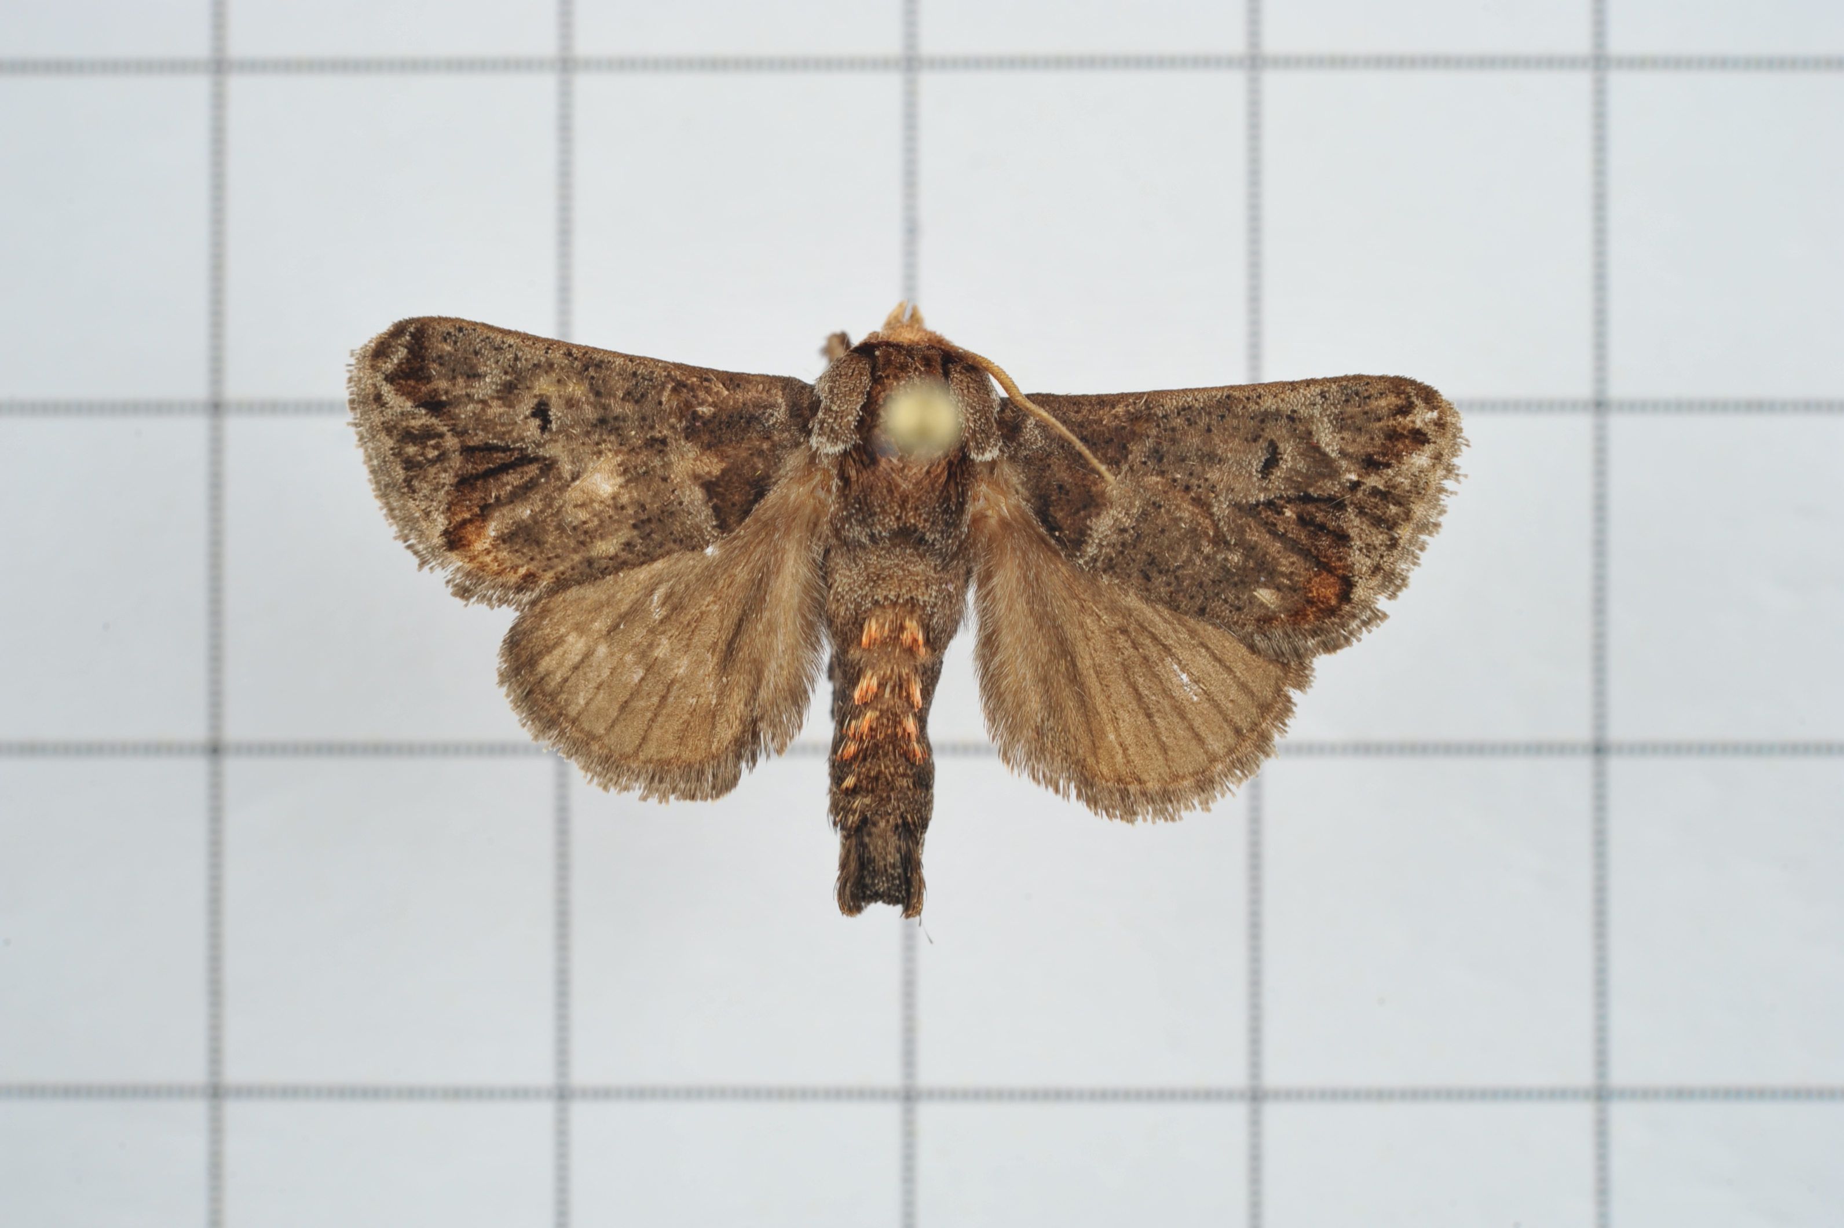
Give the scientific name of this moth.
Phlossa conjuncta
